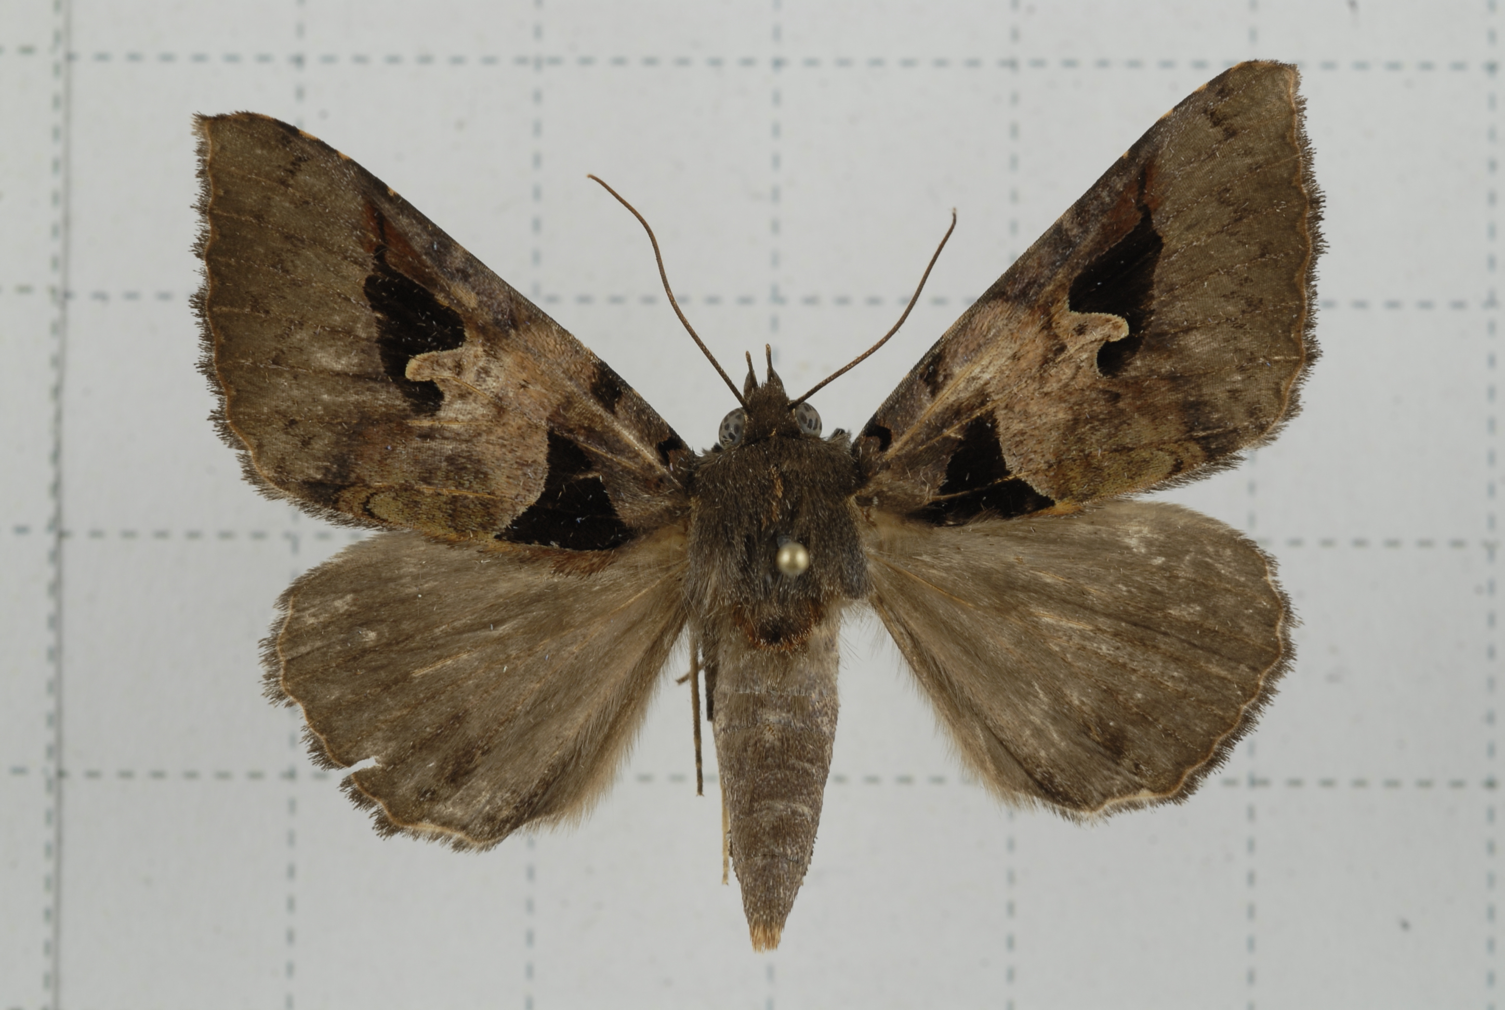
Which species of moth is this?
Avatha chinensis
